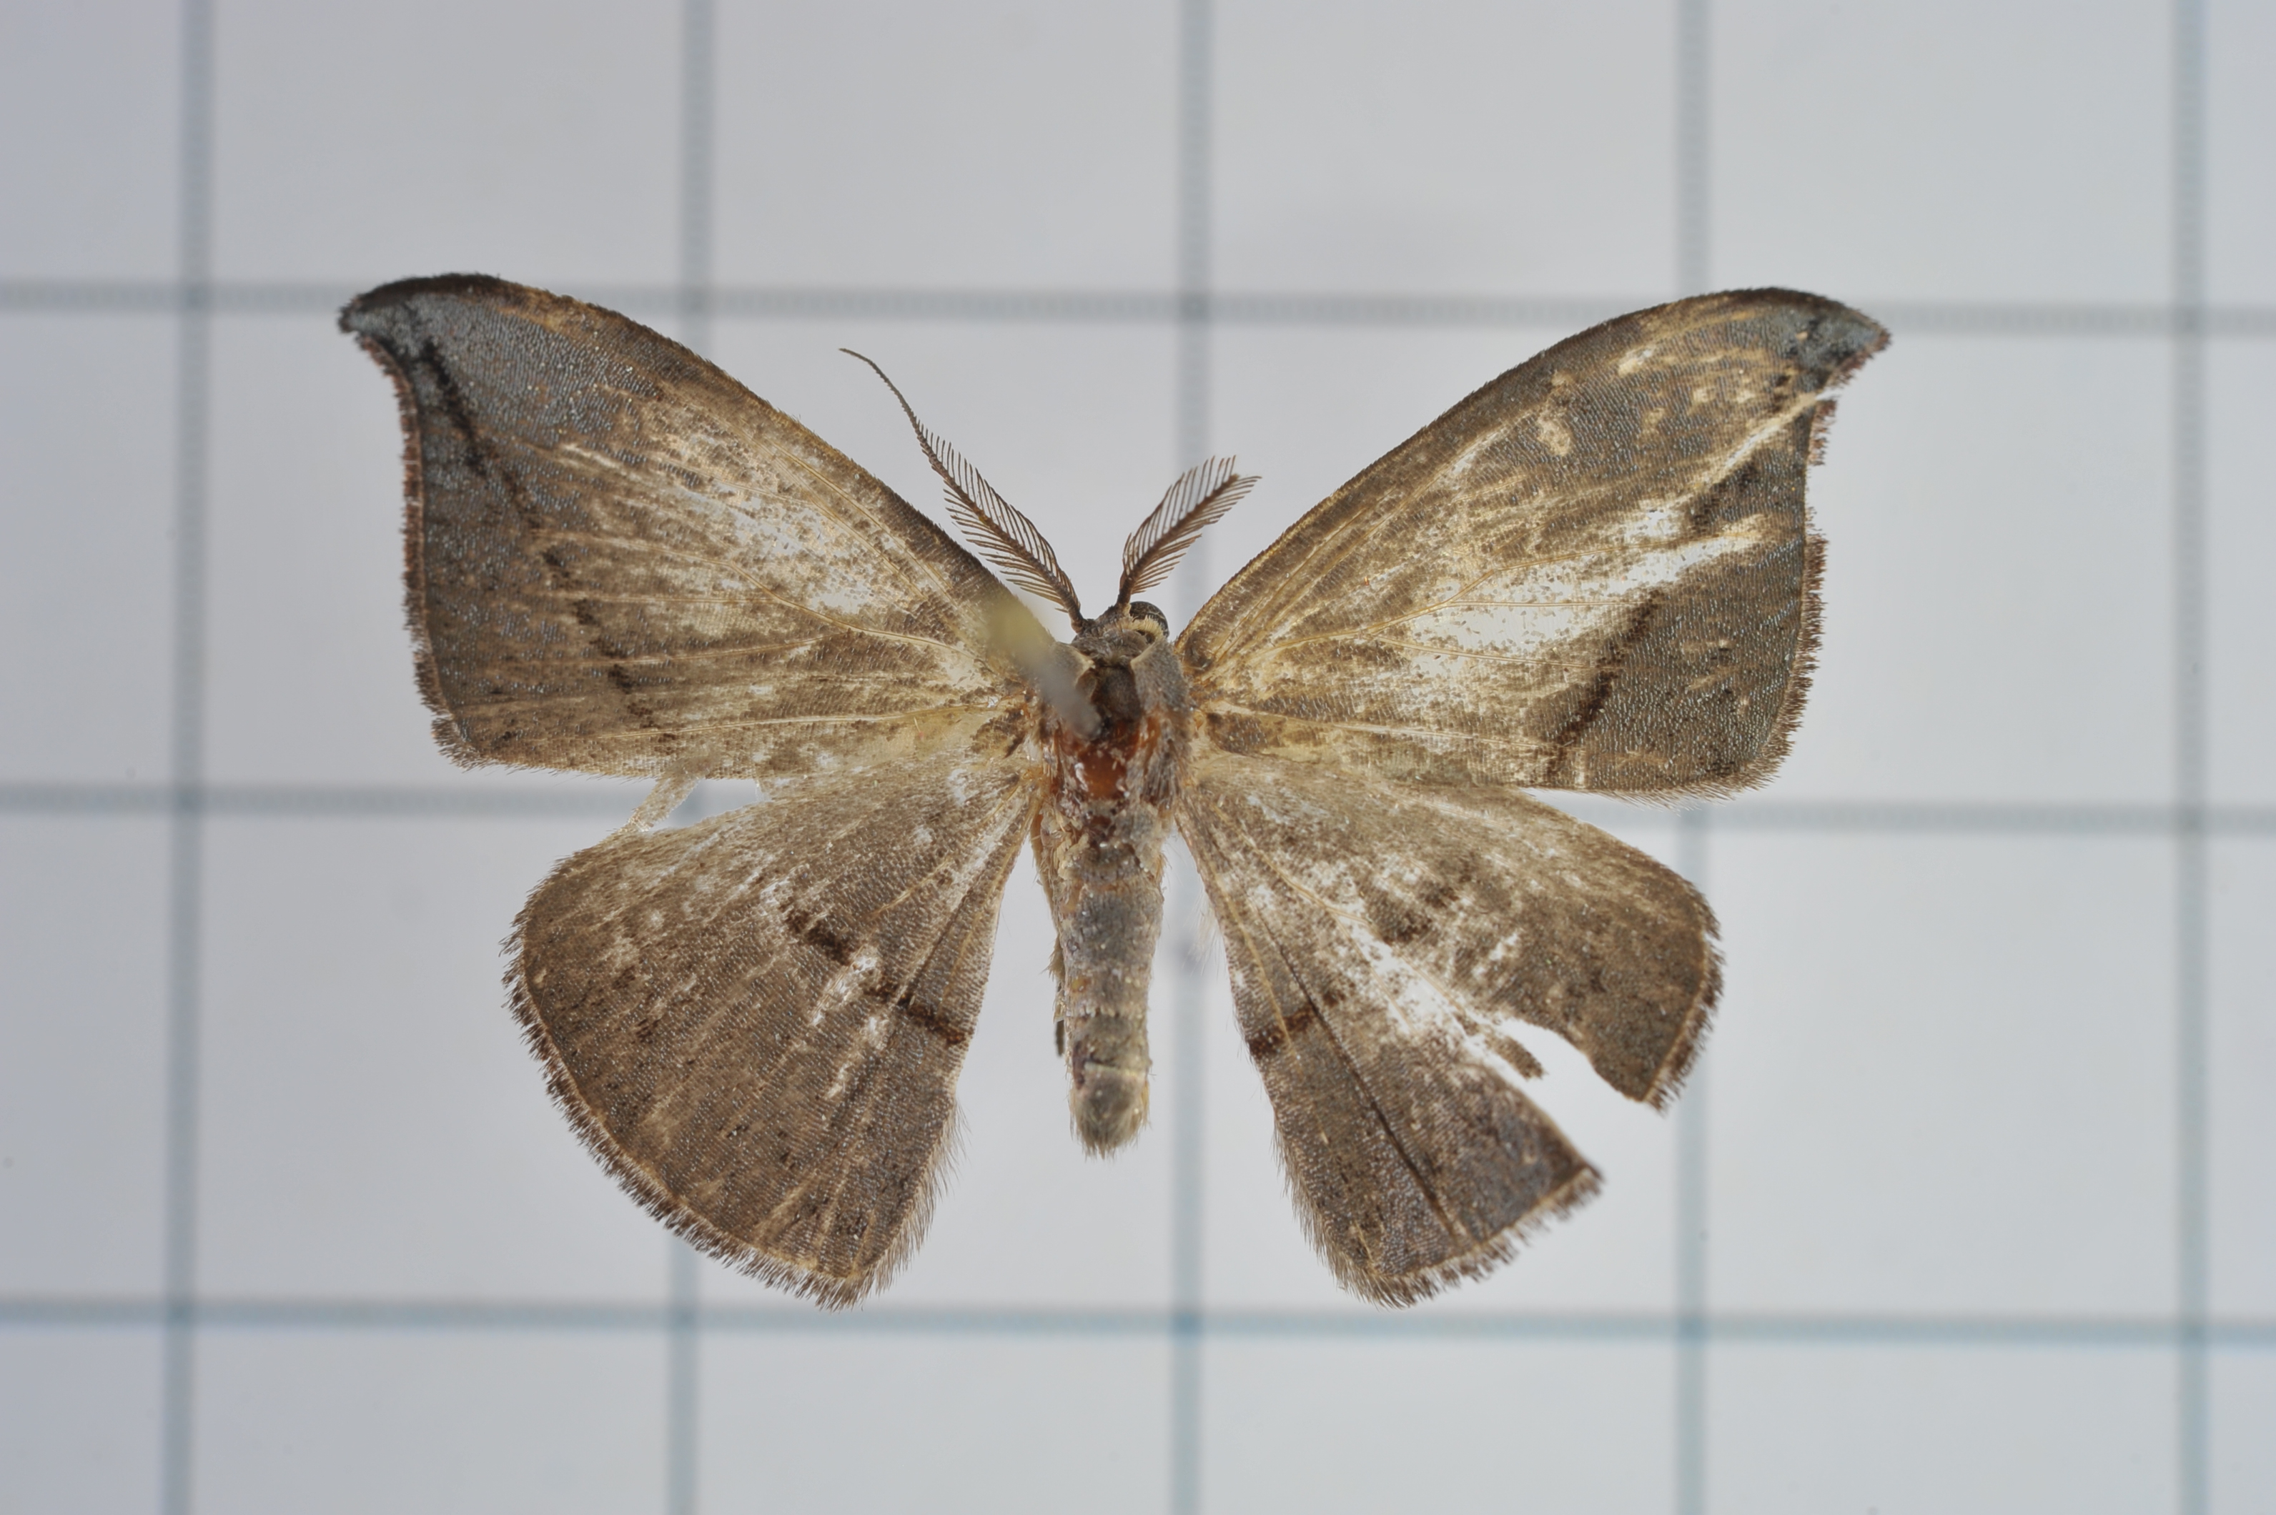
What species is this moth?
Albara reversaria opalescens
